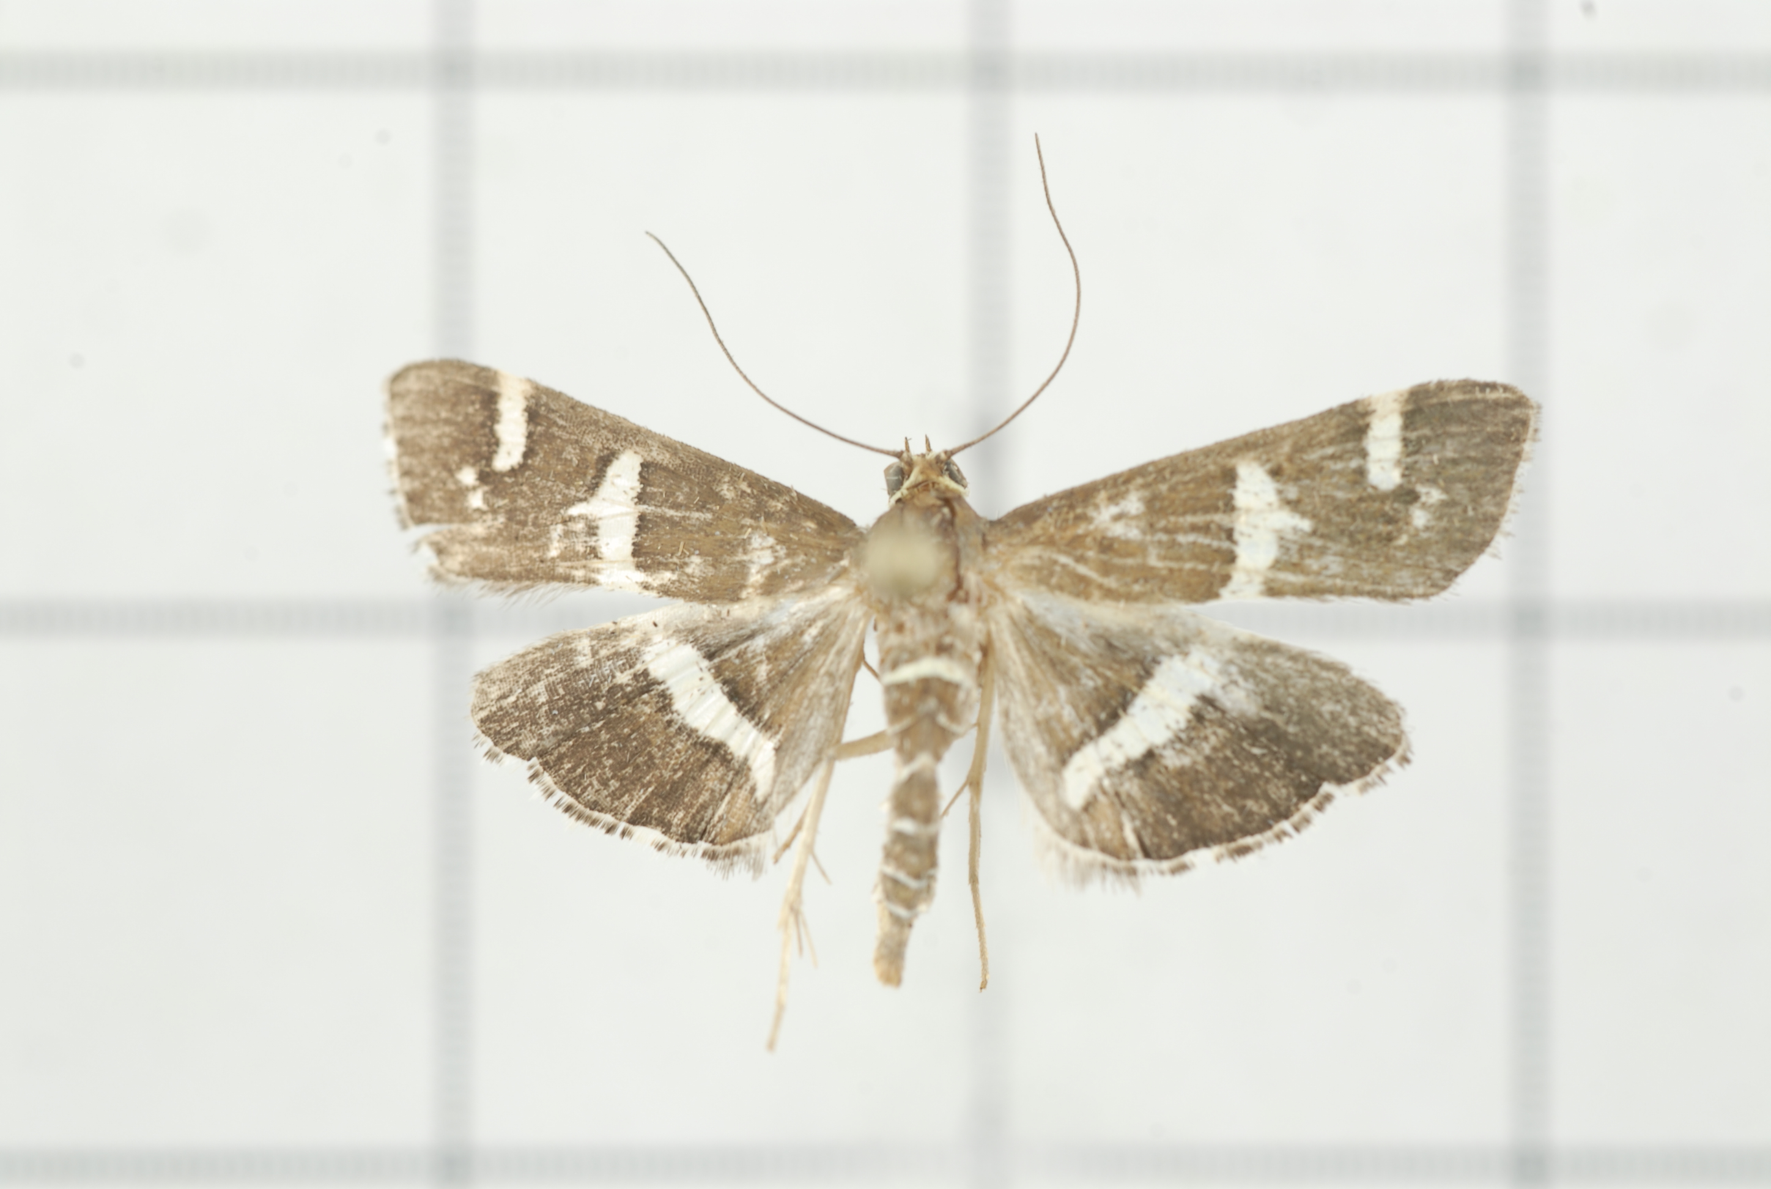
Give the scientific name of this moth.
Spoladea recurvalis
